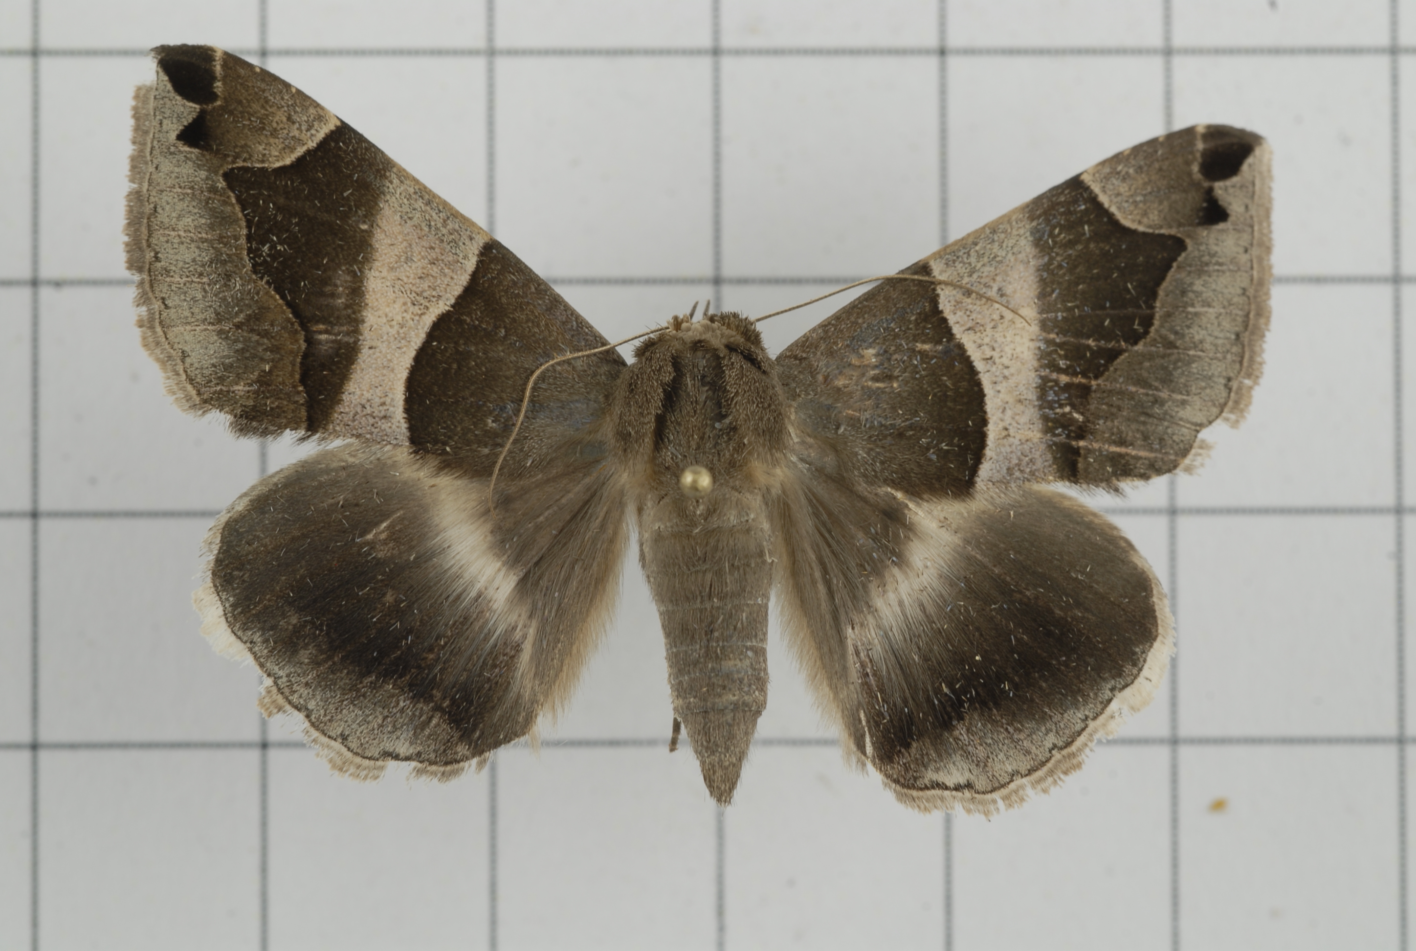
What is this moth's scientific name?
Parallelia stuposa
